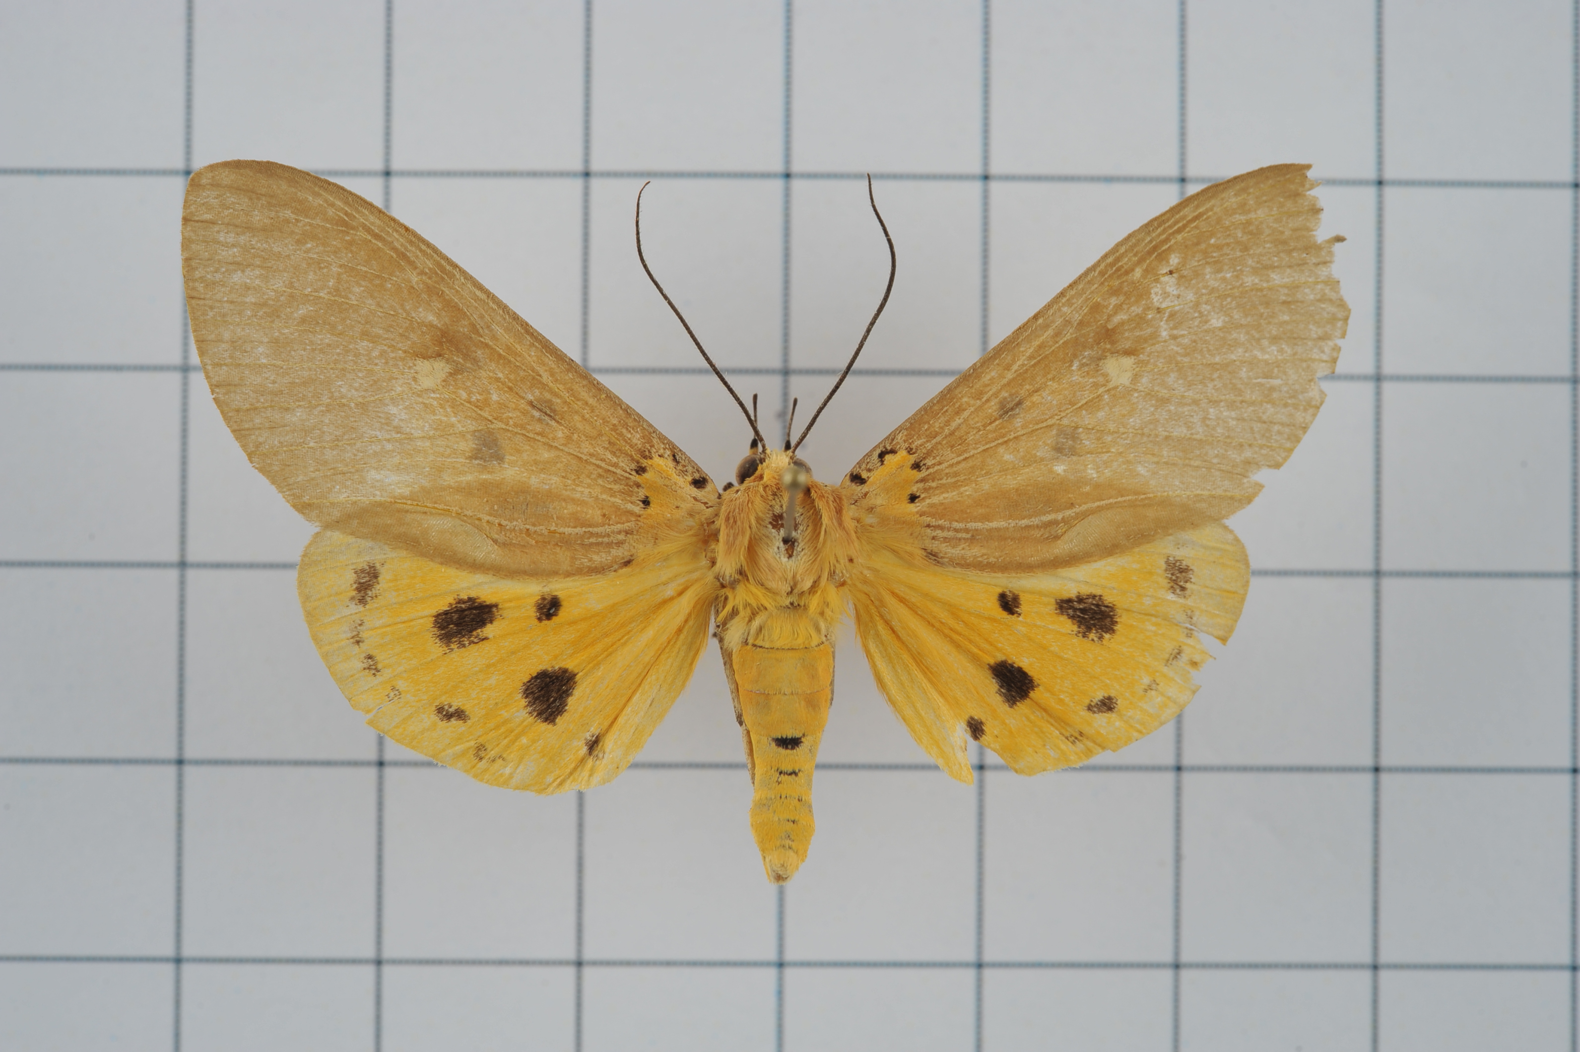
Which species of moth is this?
Asota caricae
